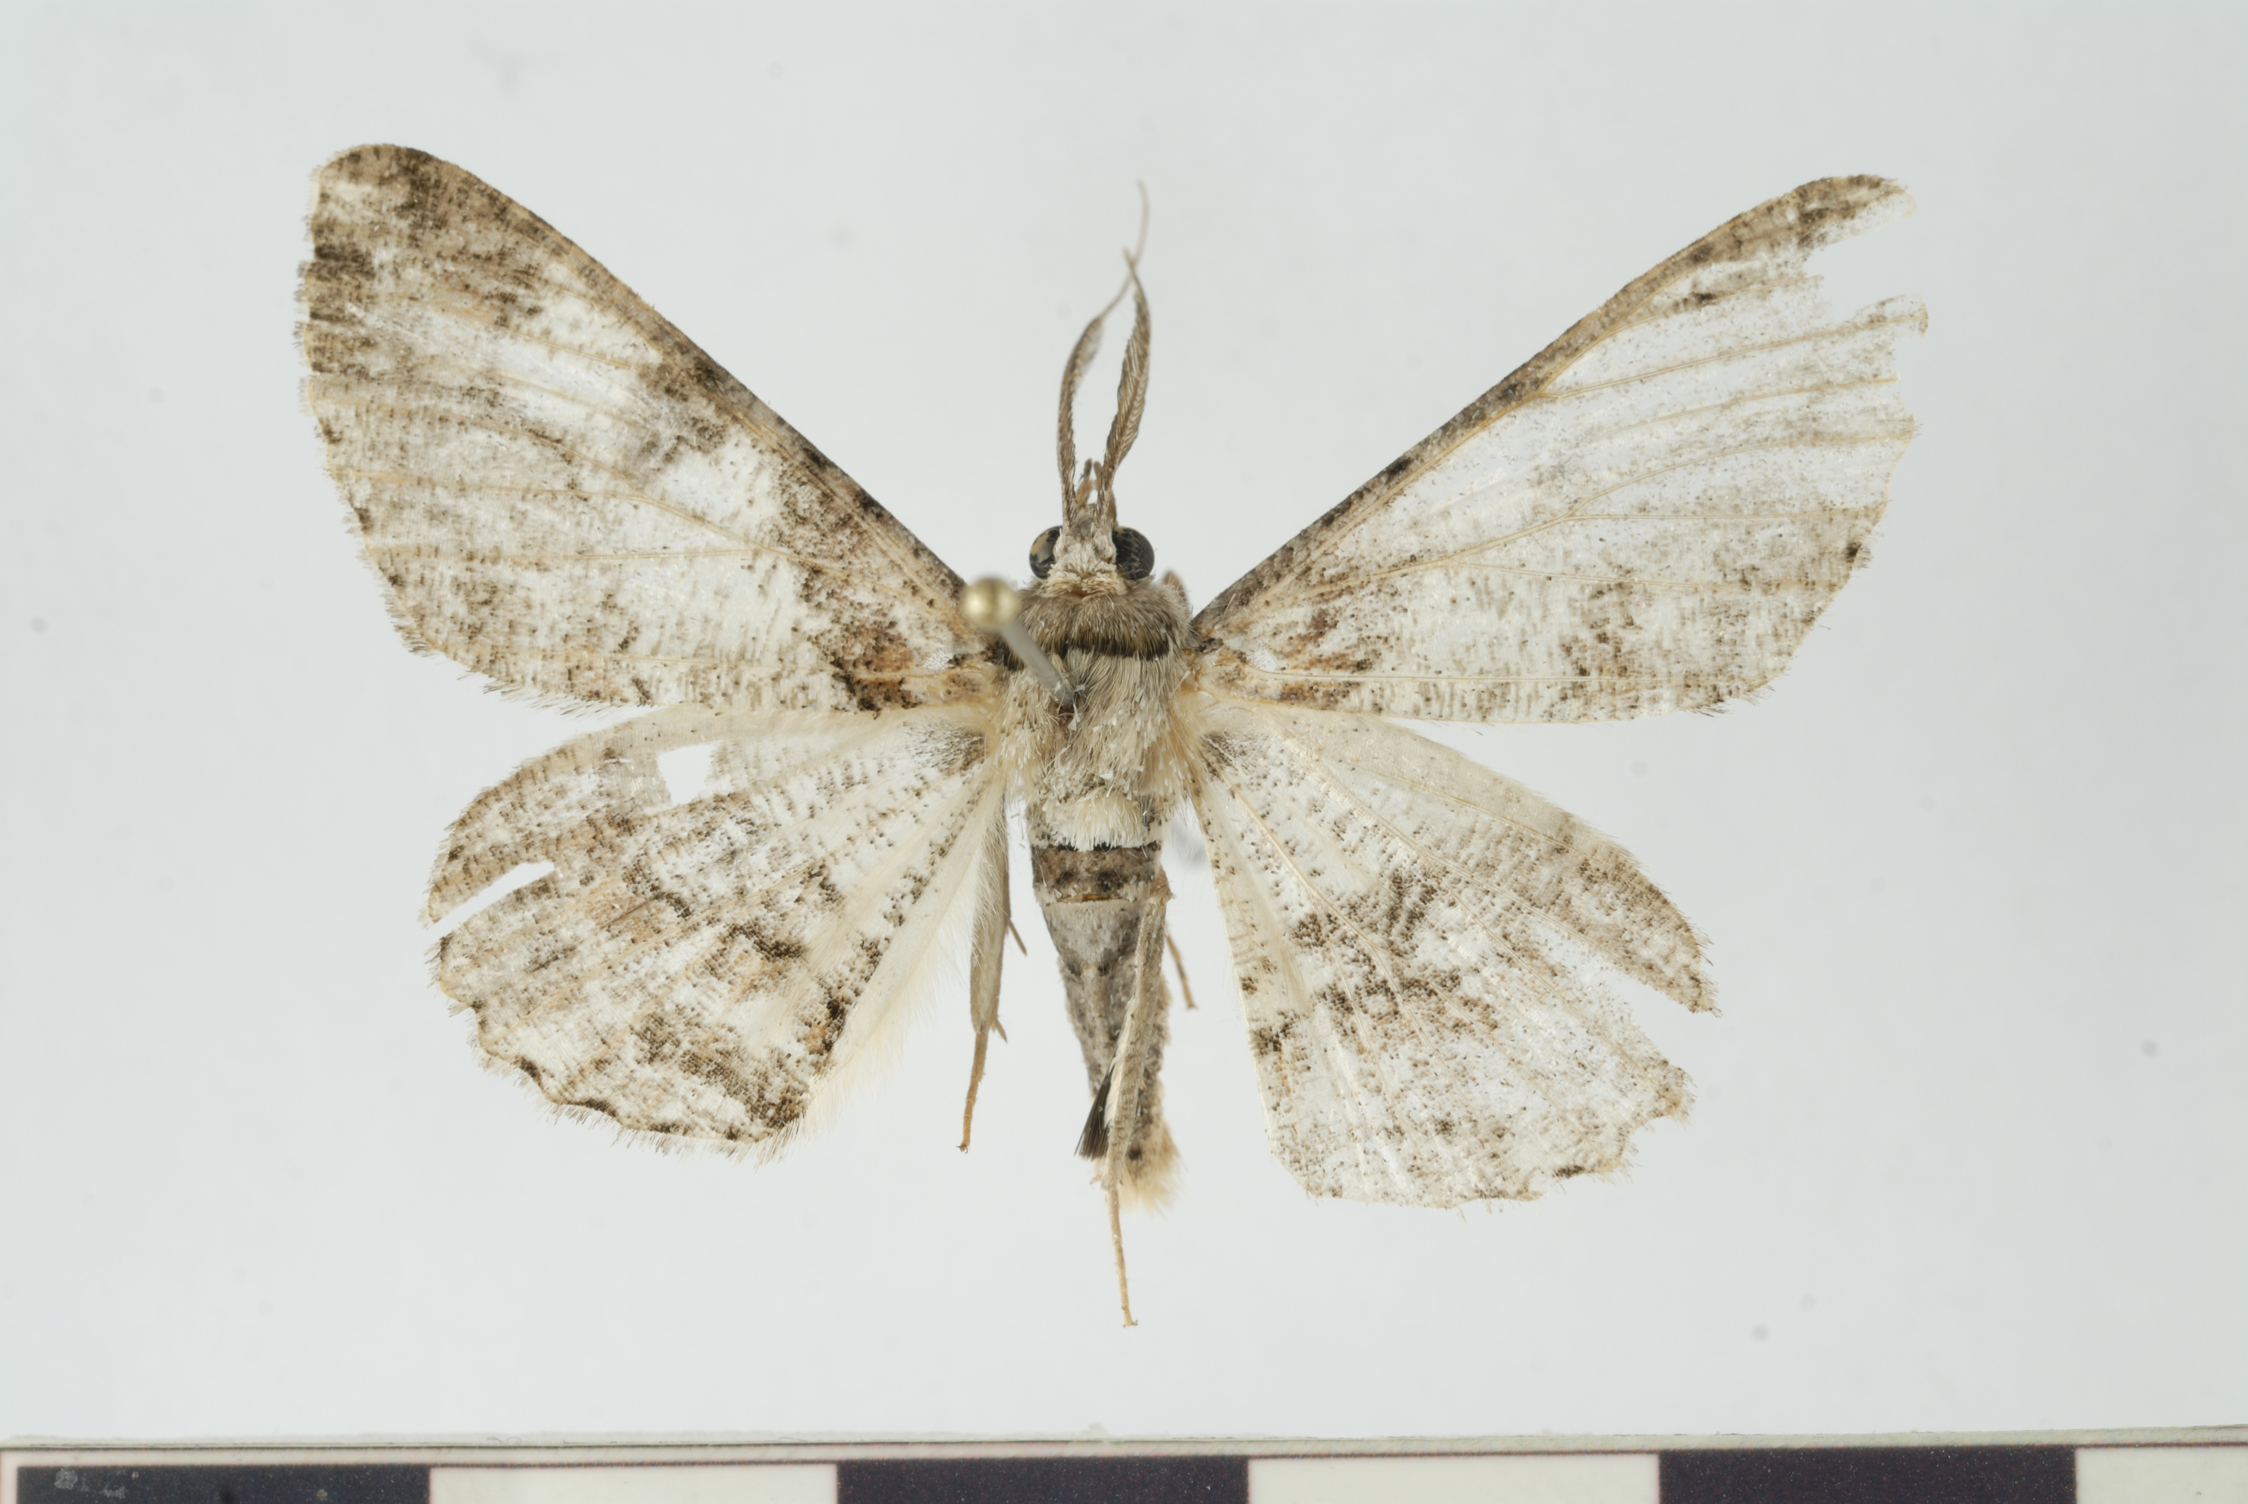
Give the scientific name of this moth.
Cleora fraterna
